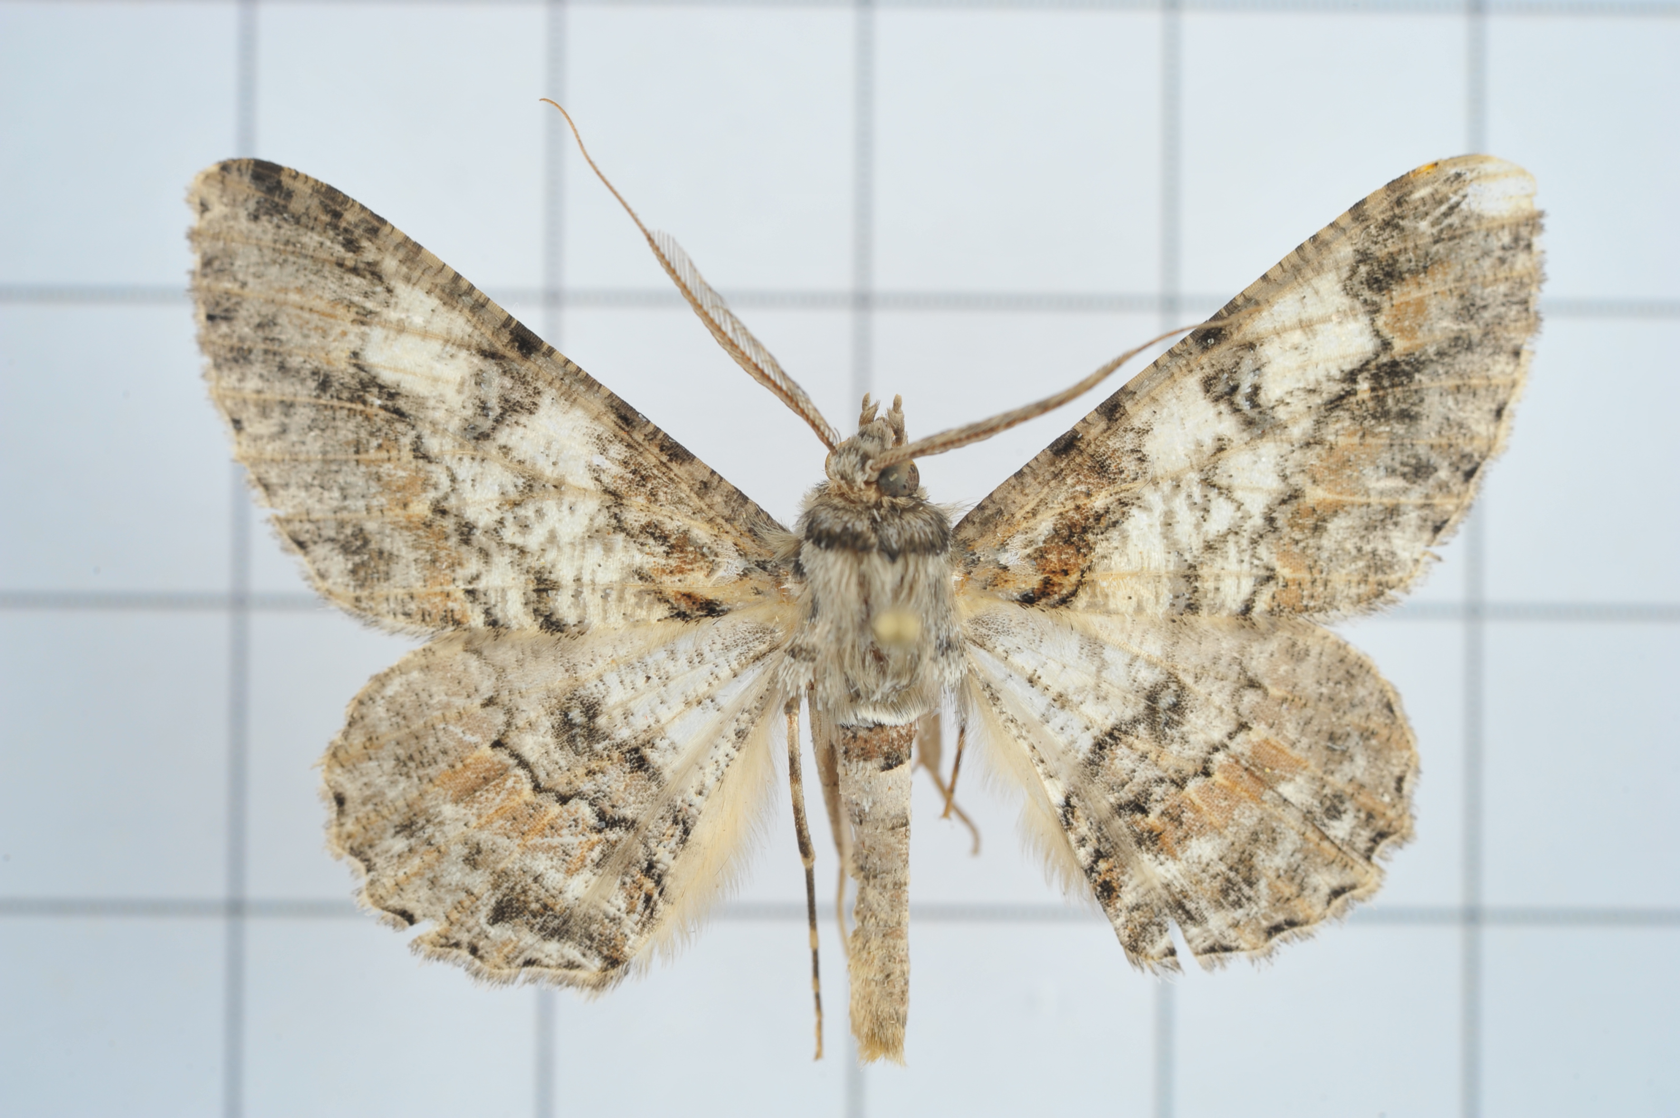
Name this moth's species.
Cleora fraterna
